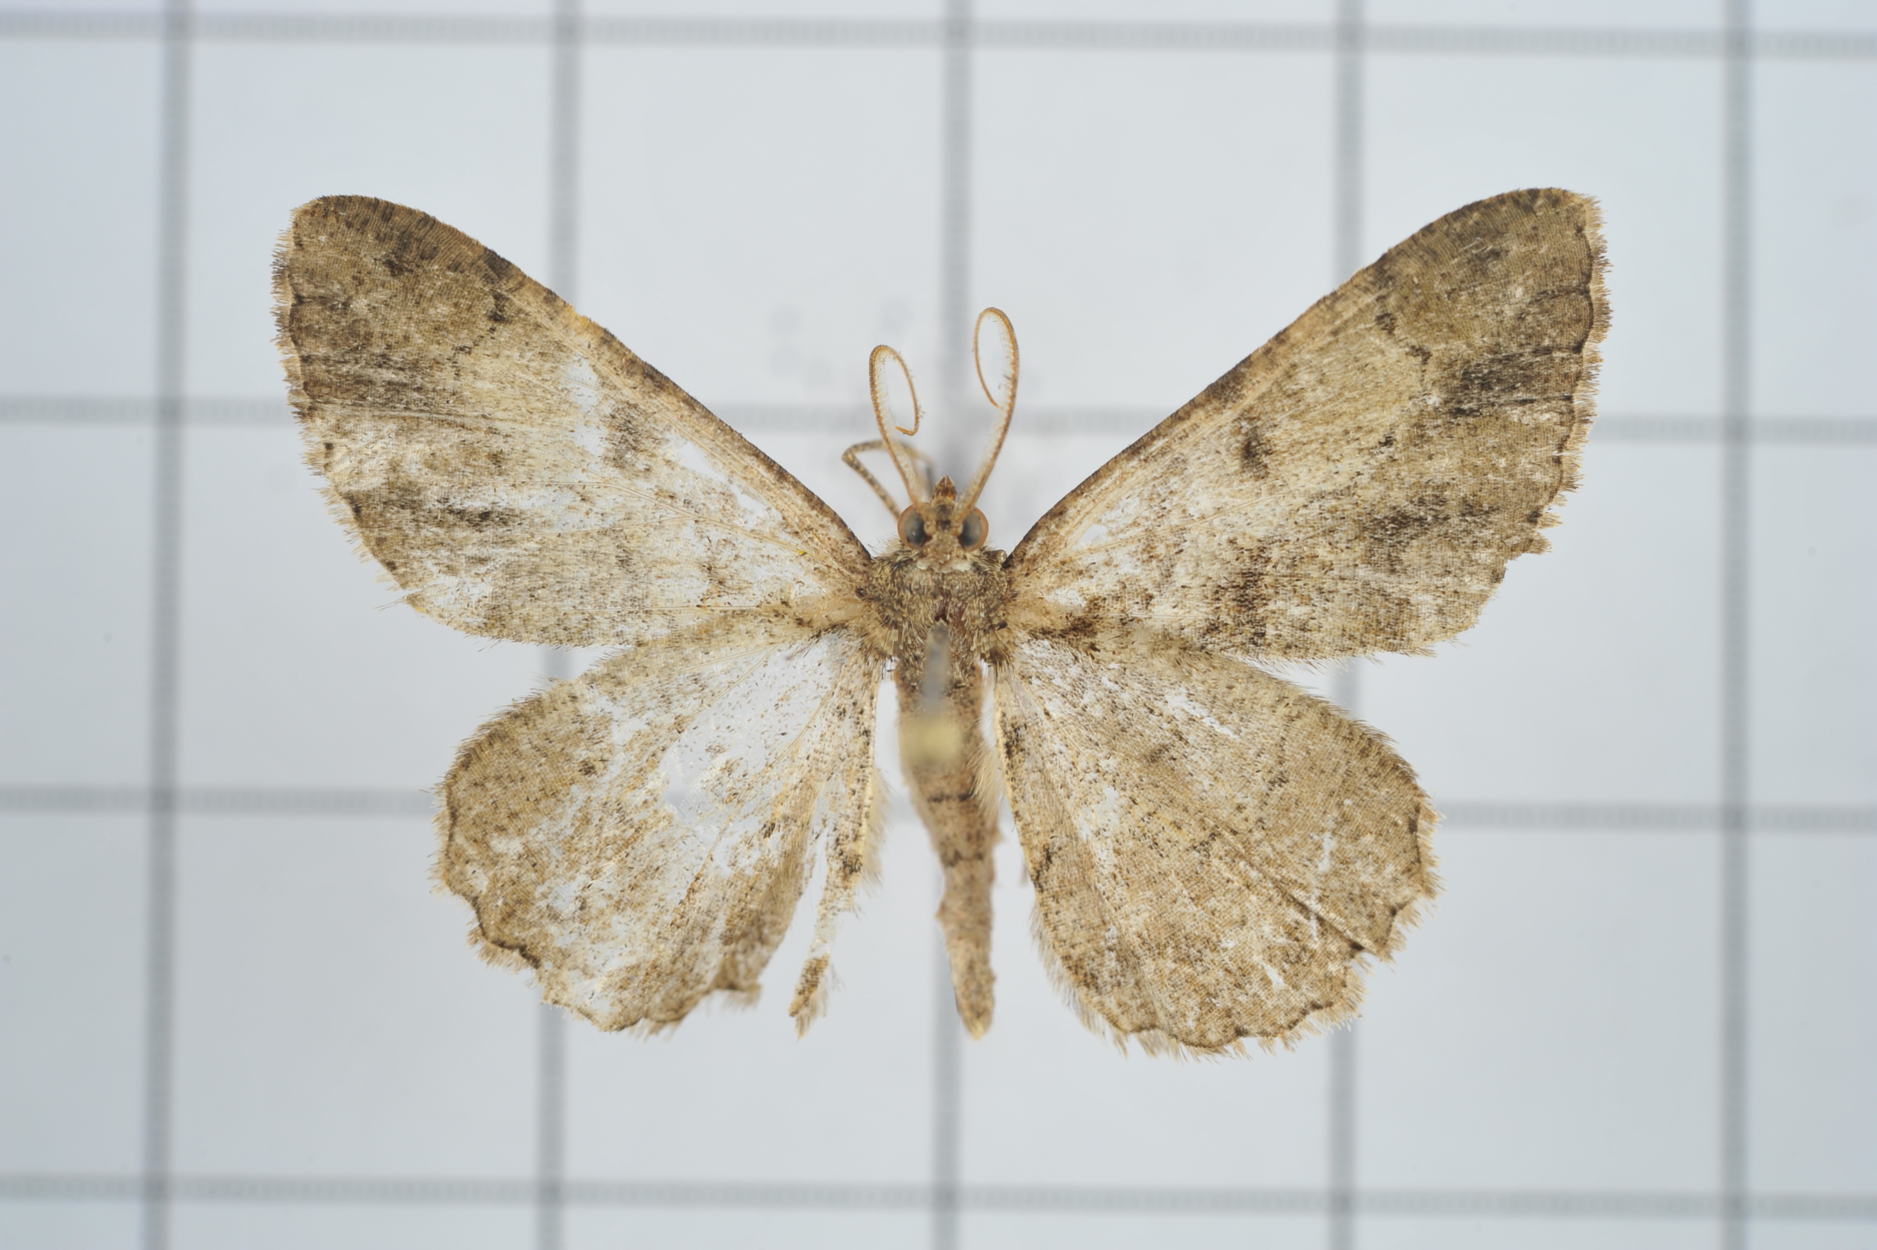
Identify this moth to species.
Psilalcis breta rantaizana
